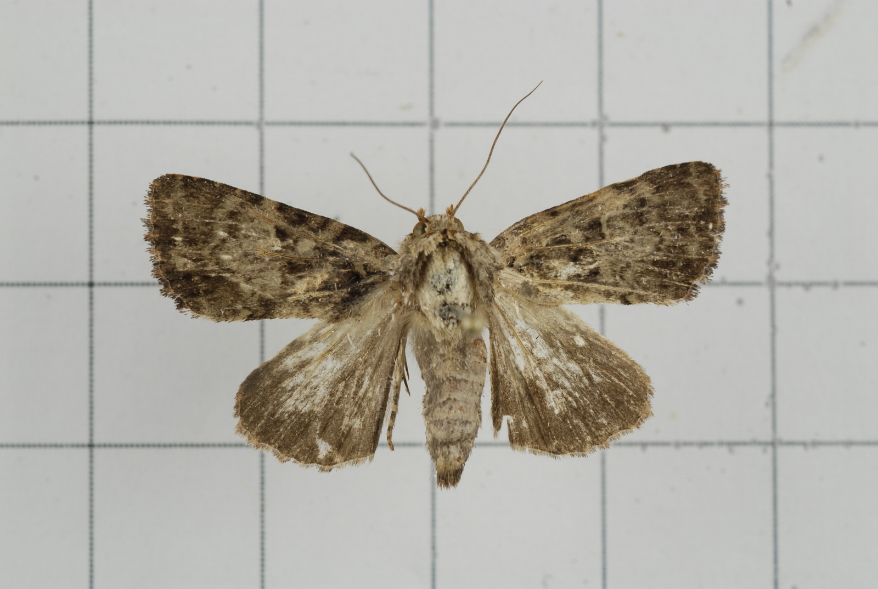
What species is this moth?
Feliniopsis albarenalis
